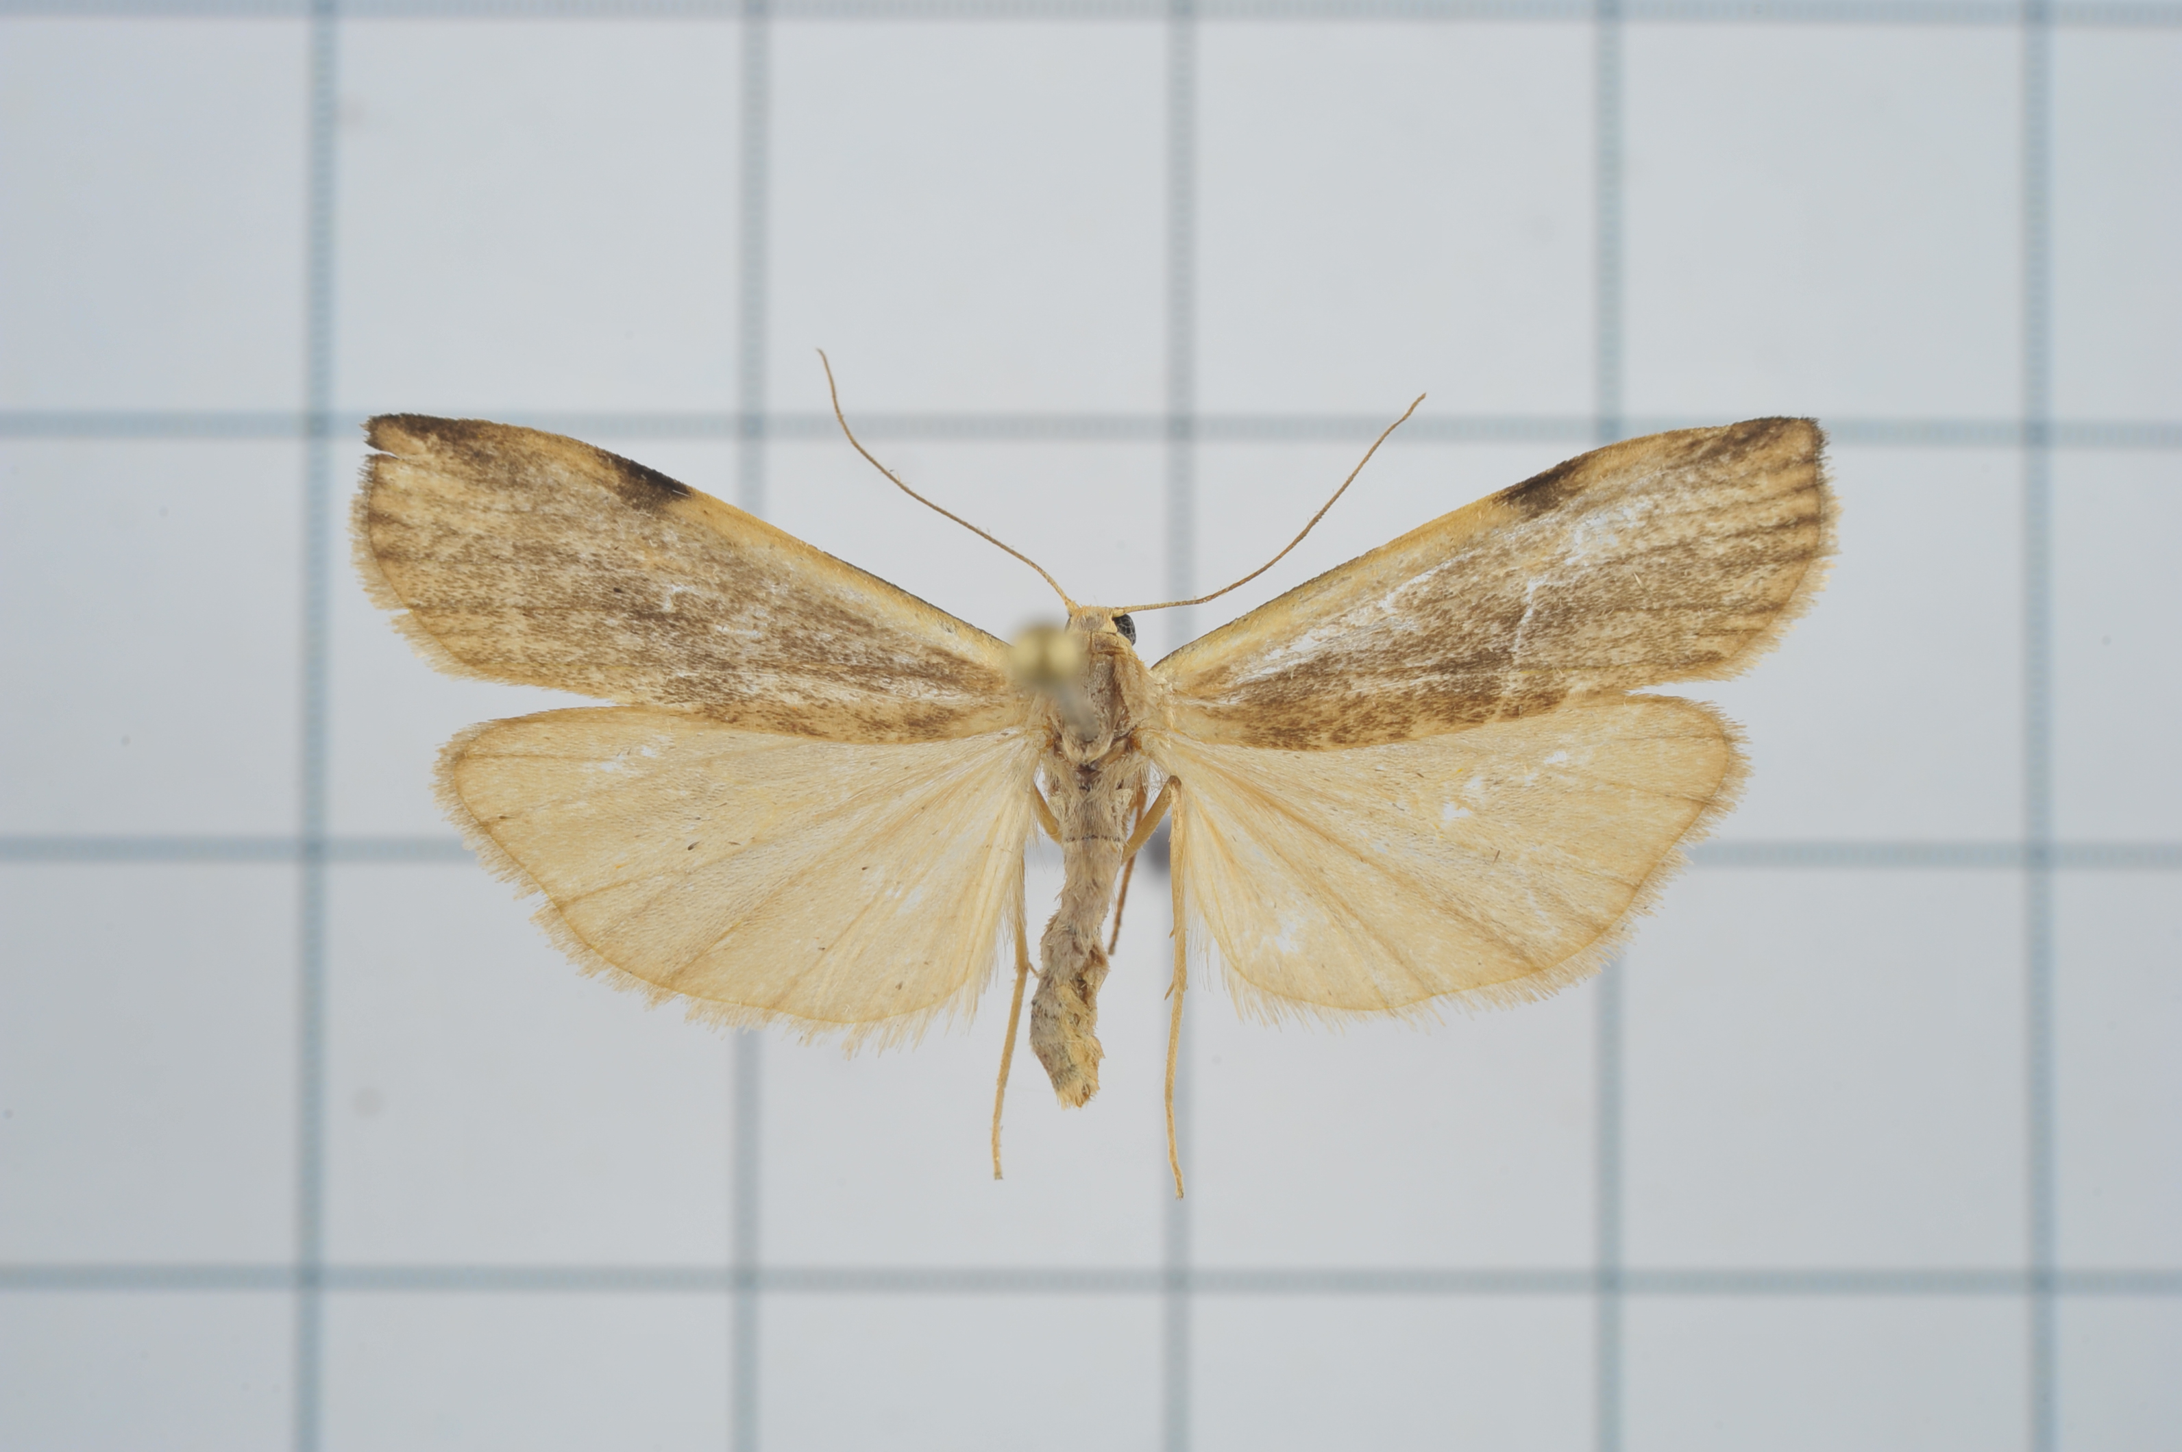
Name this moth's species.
Chinasa costalis bicoloriceps
